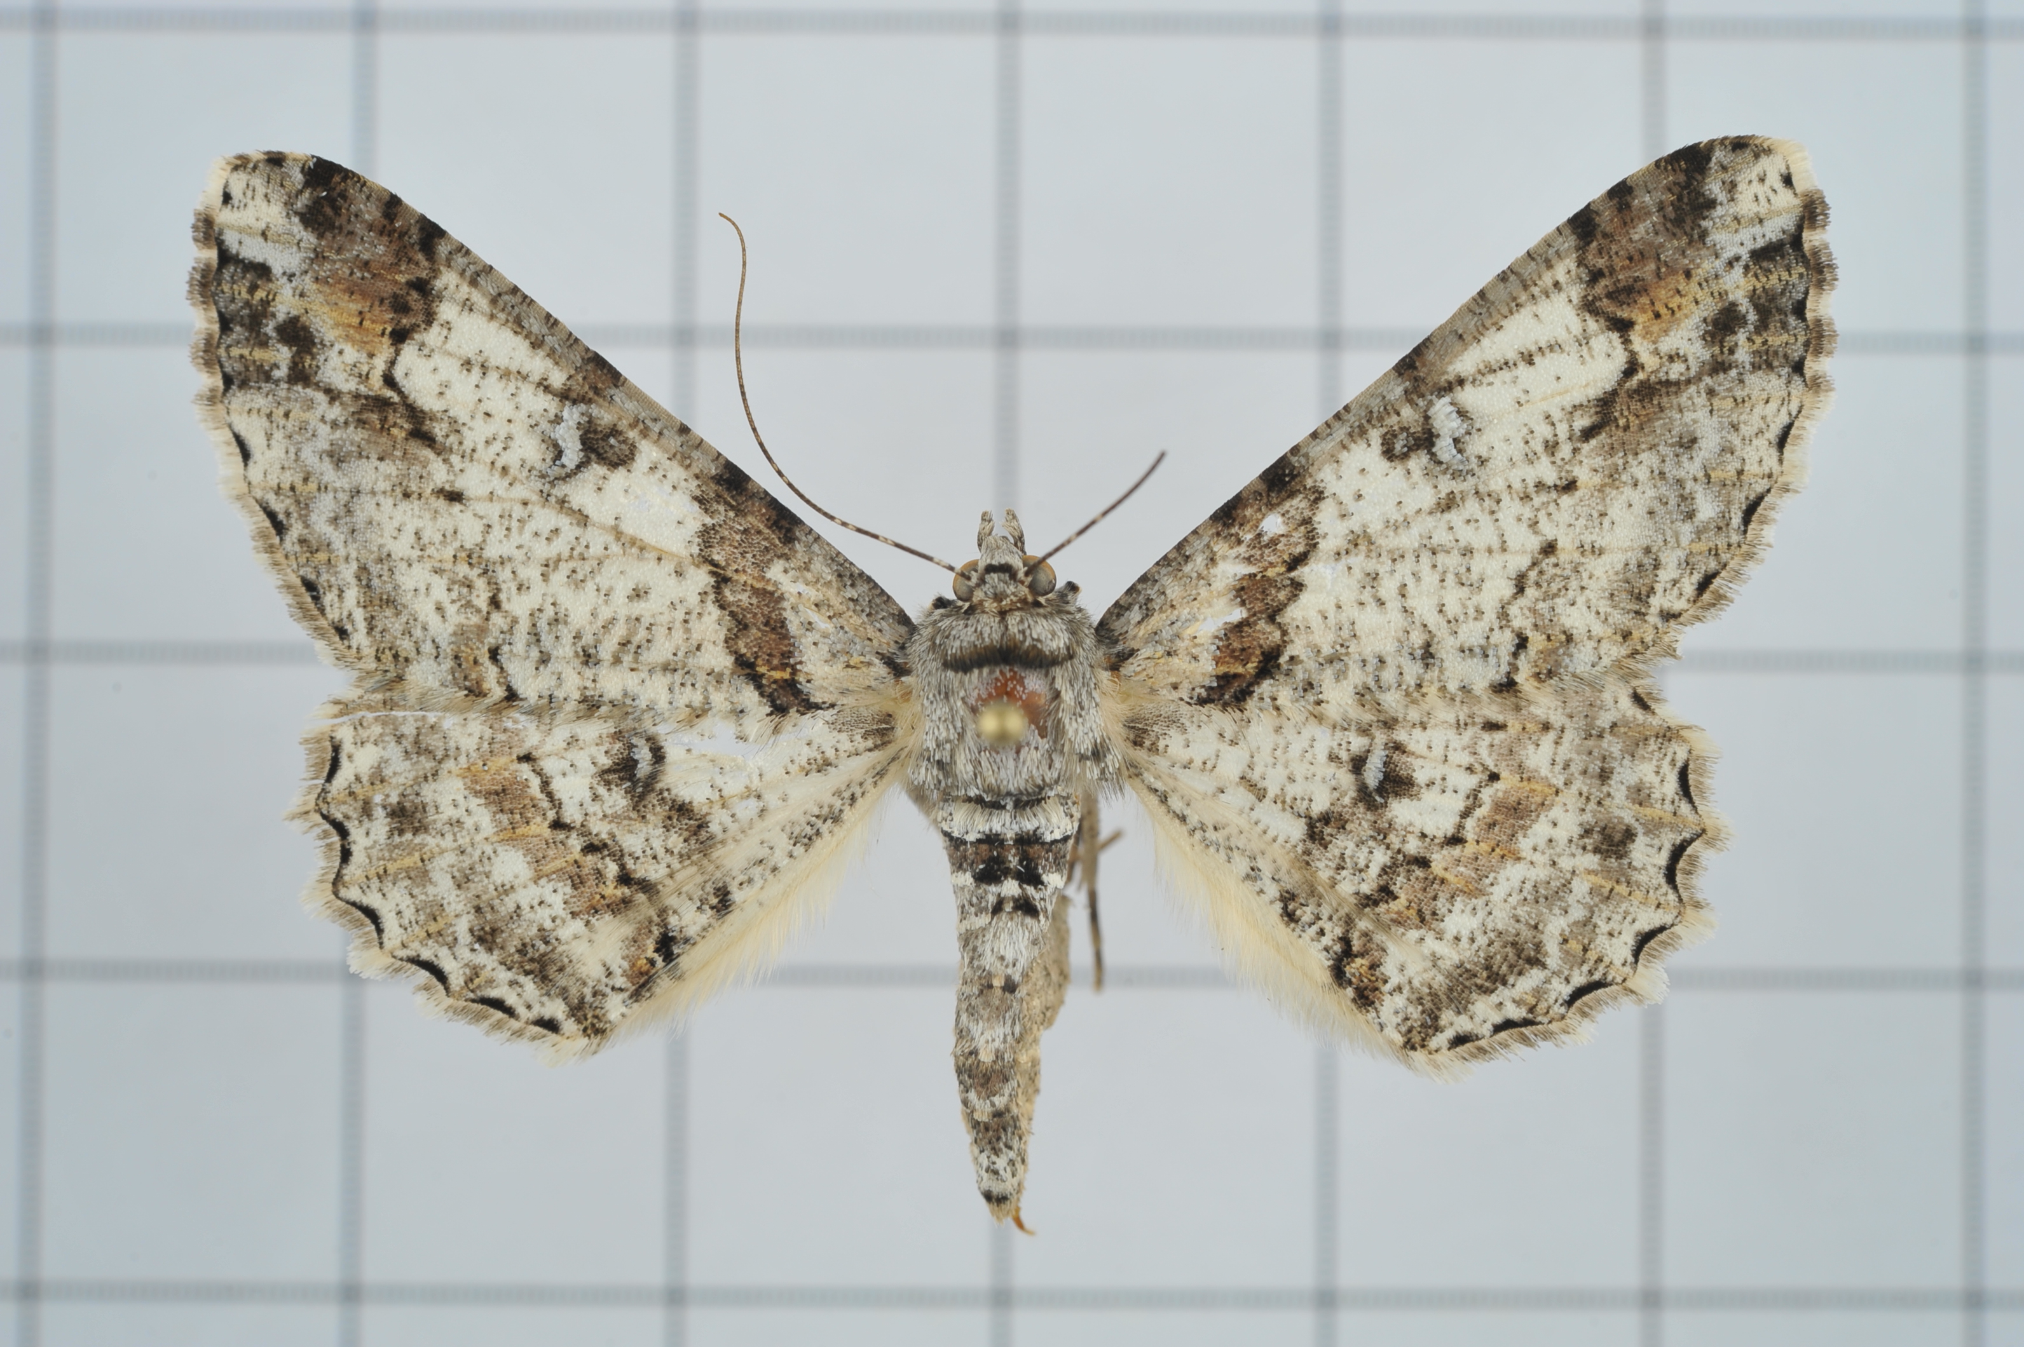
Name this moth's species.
Cleora fraterna
